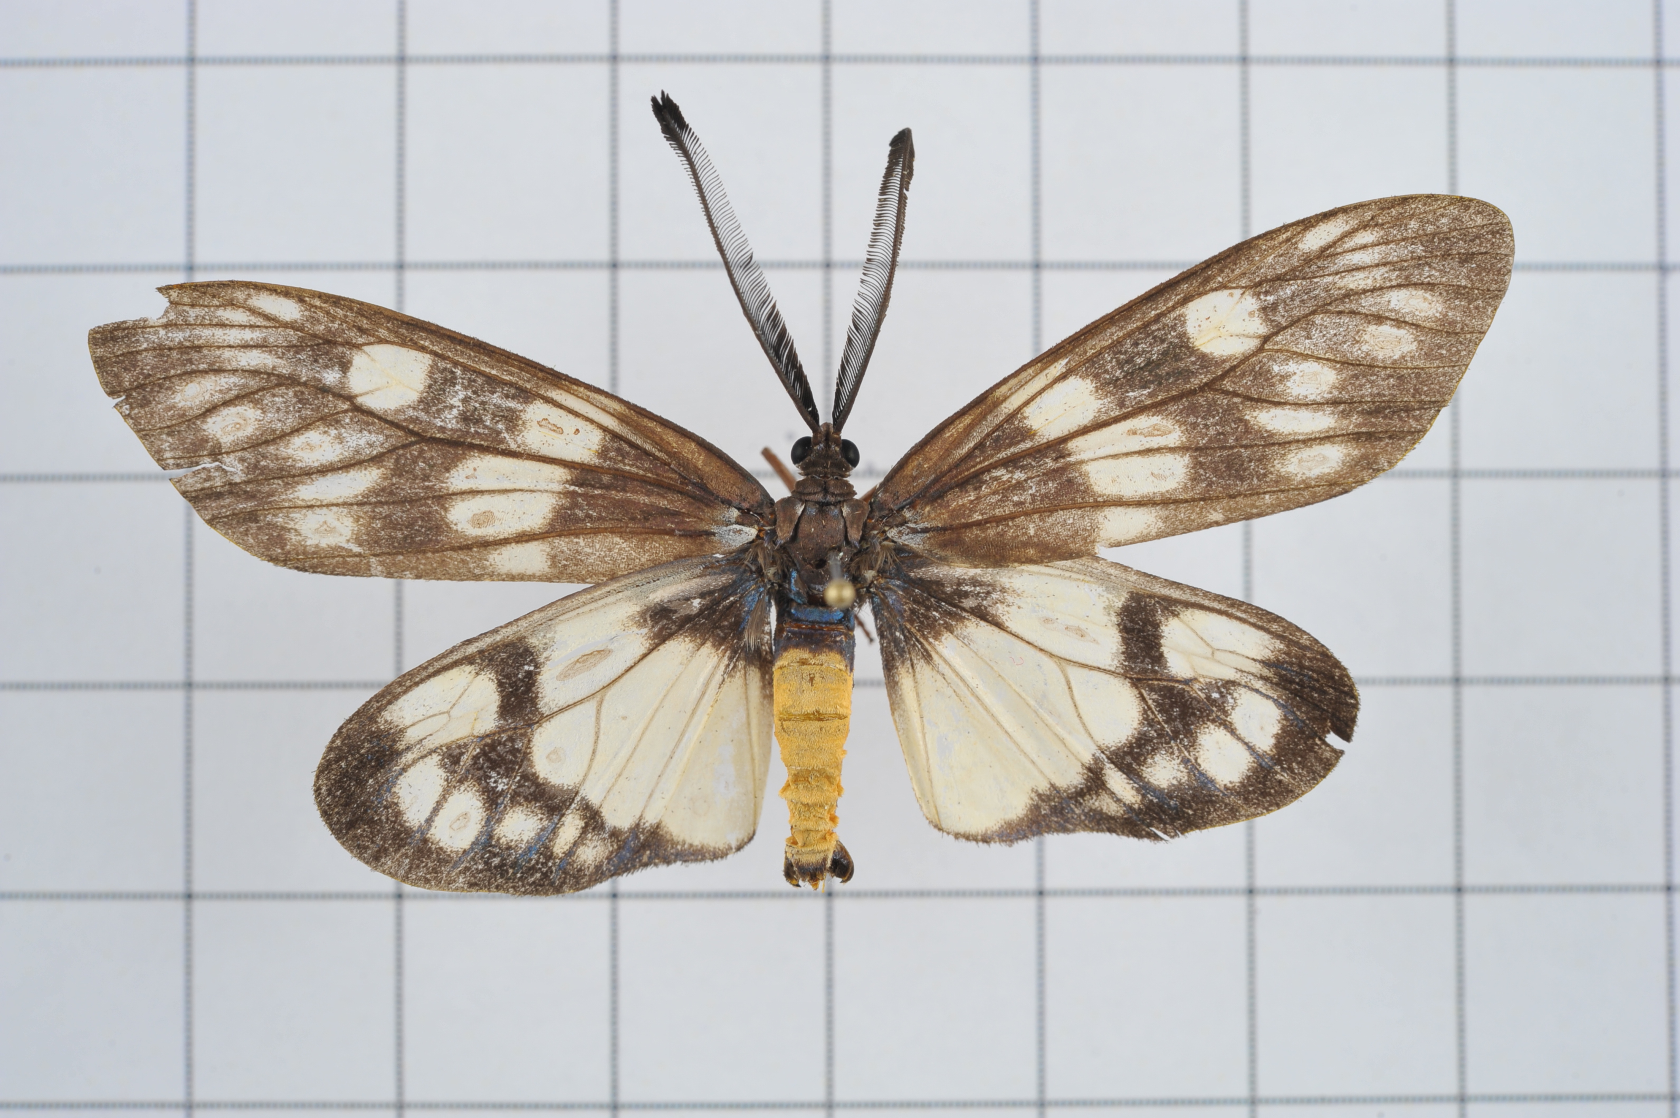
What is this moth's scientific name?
Eterusia aedea formosana
